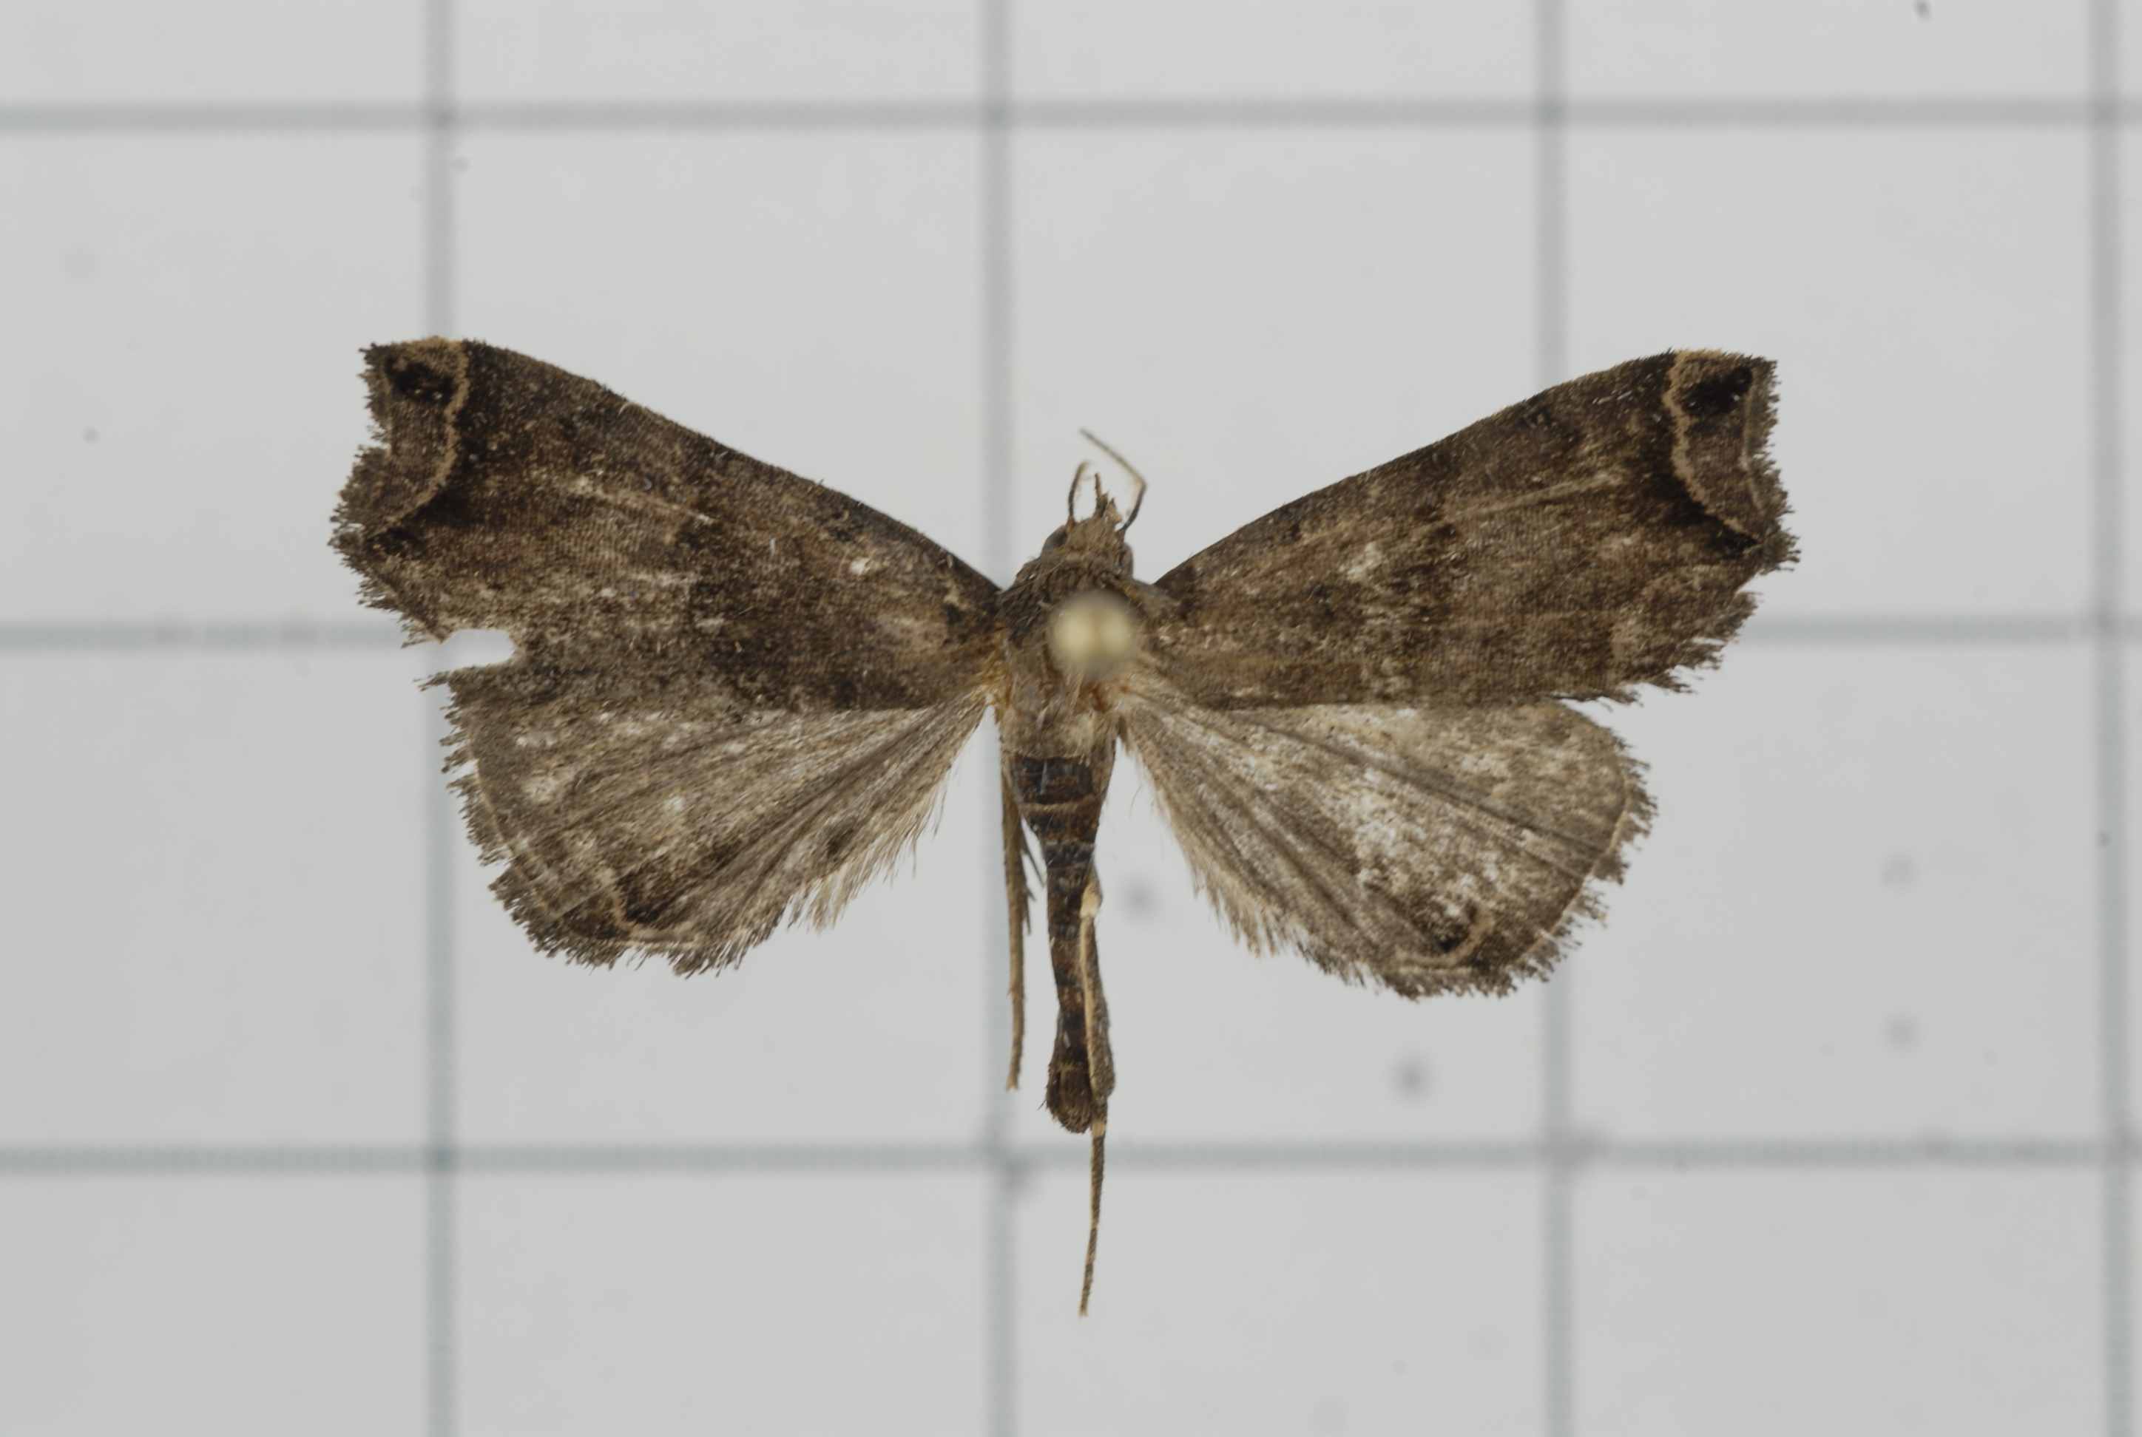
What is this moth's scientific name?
Hipoepa biasalis
